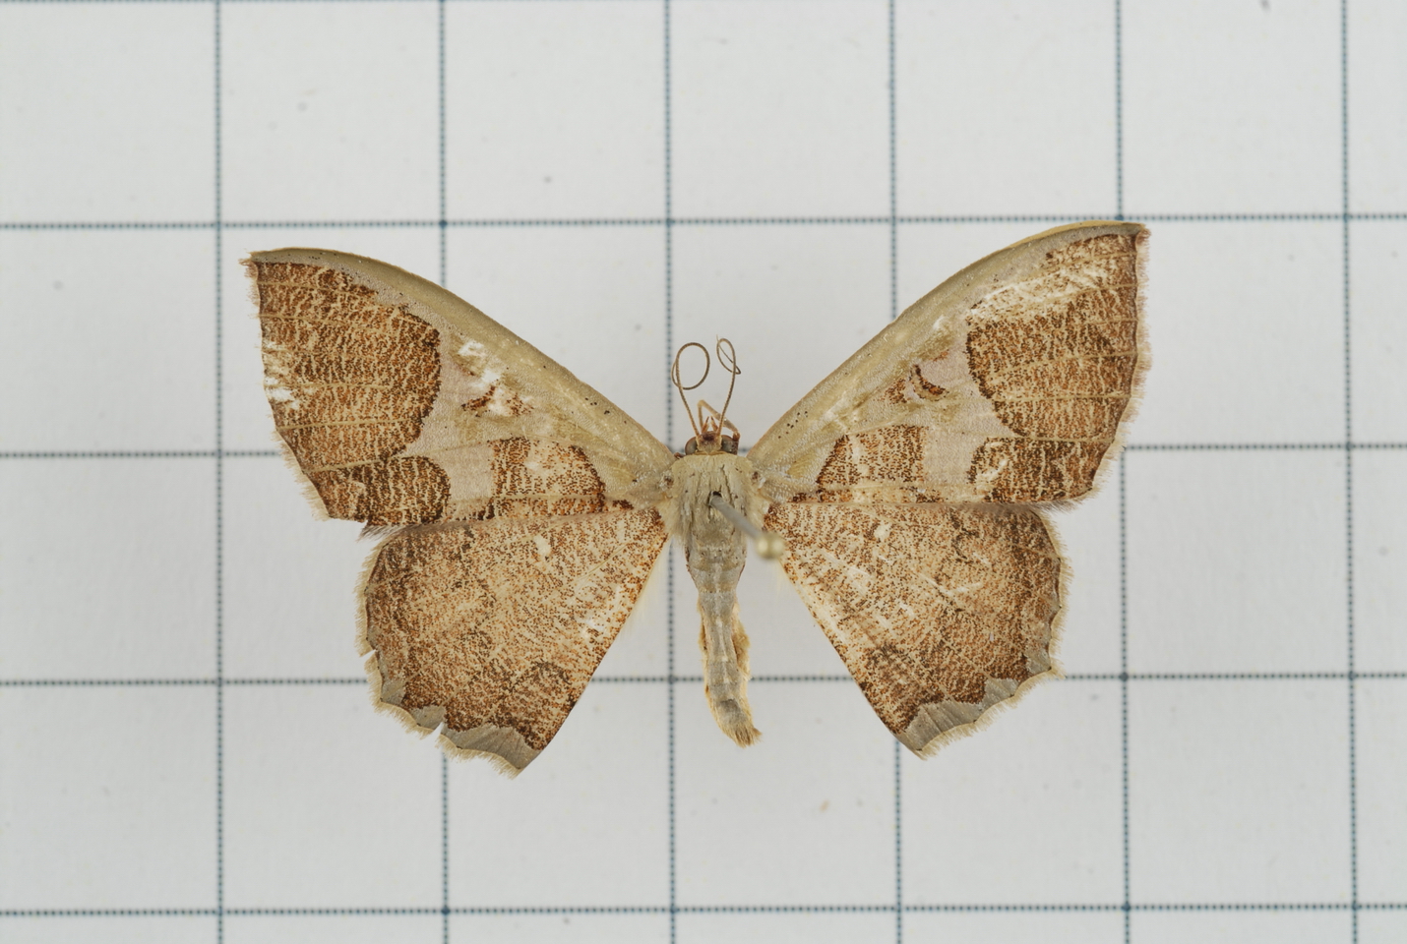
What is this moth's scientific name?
Zythos avellanea
